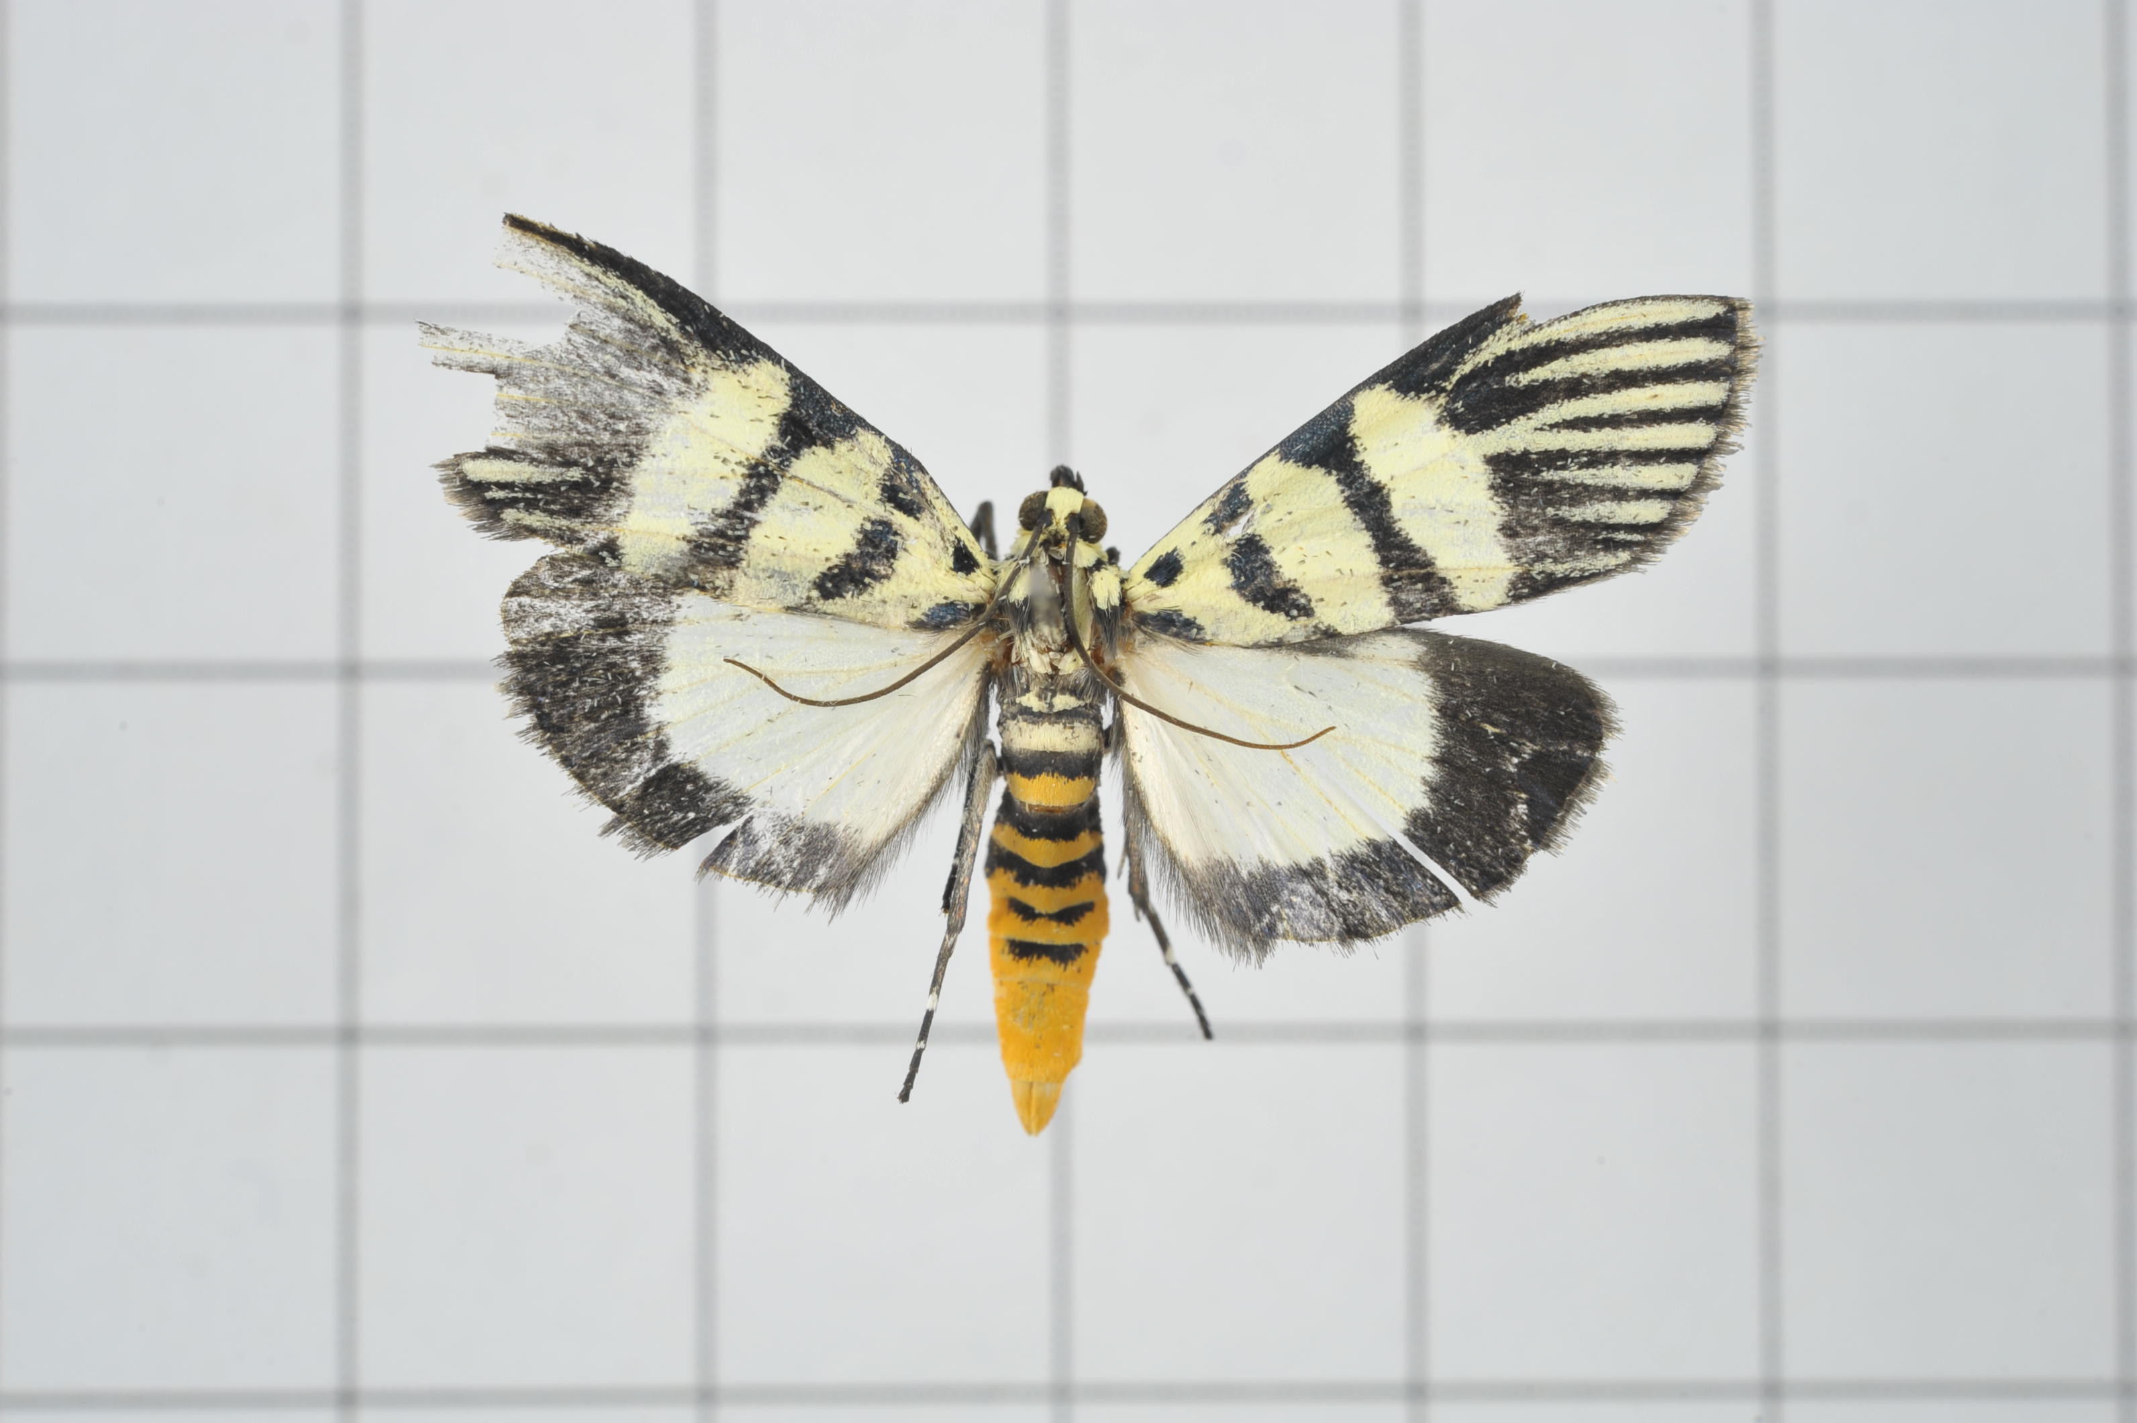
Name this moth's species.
Heortia vitessoides
